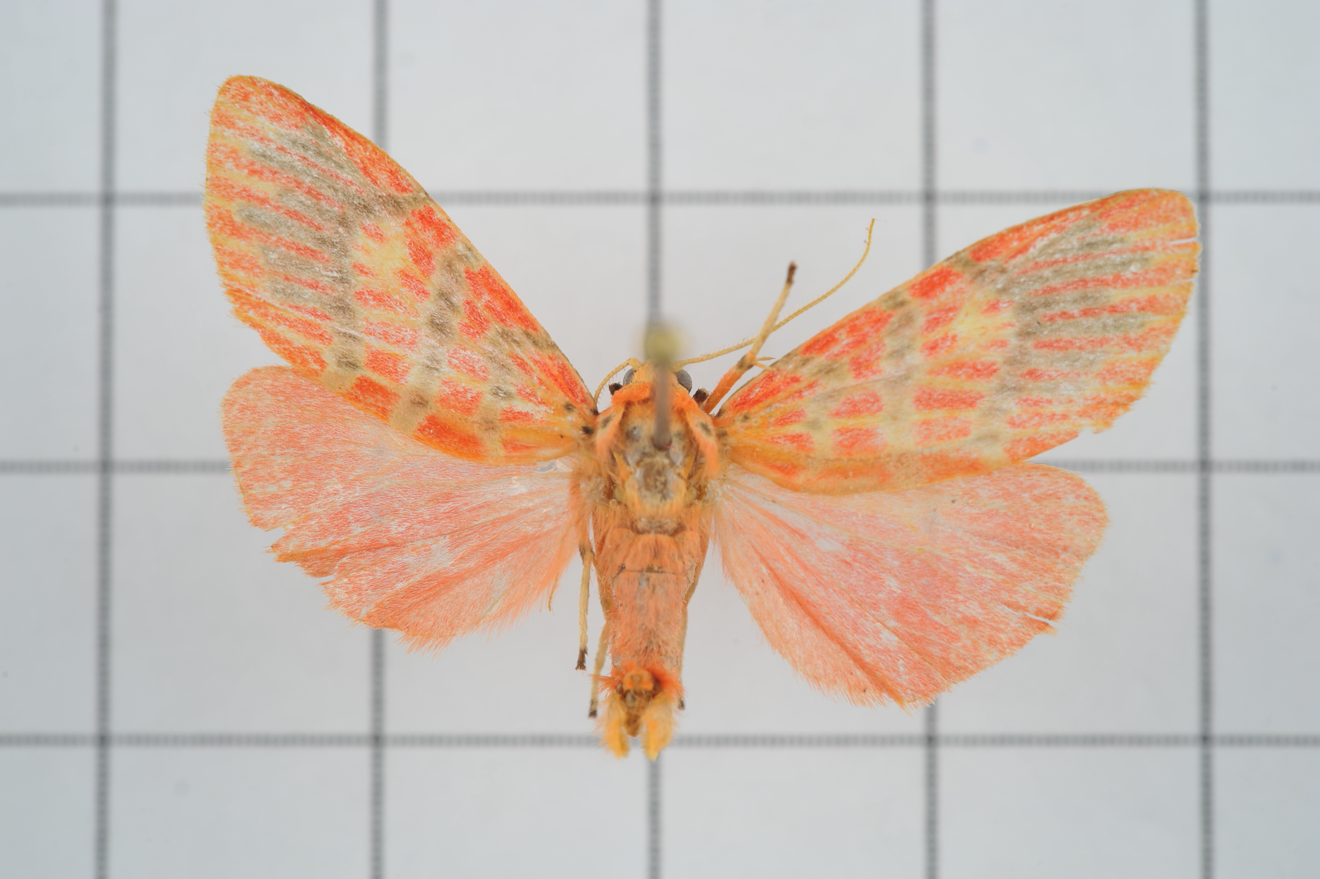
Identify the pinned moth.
Barsine sauteri
